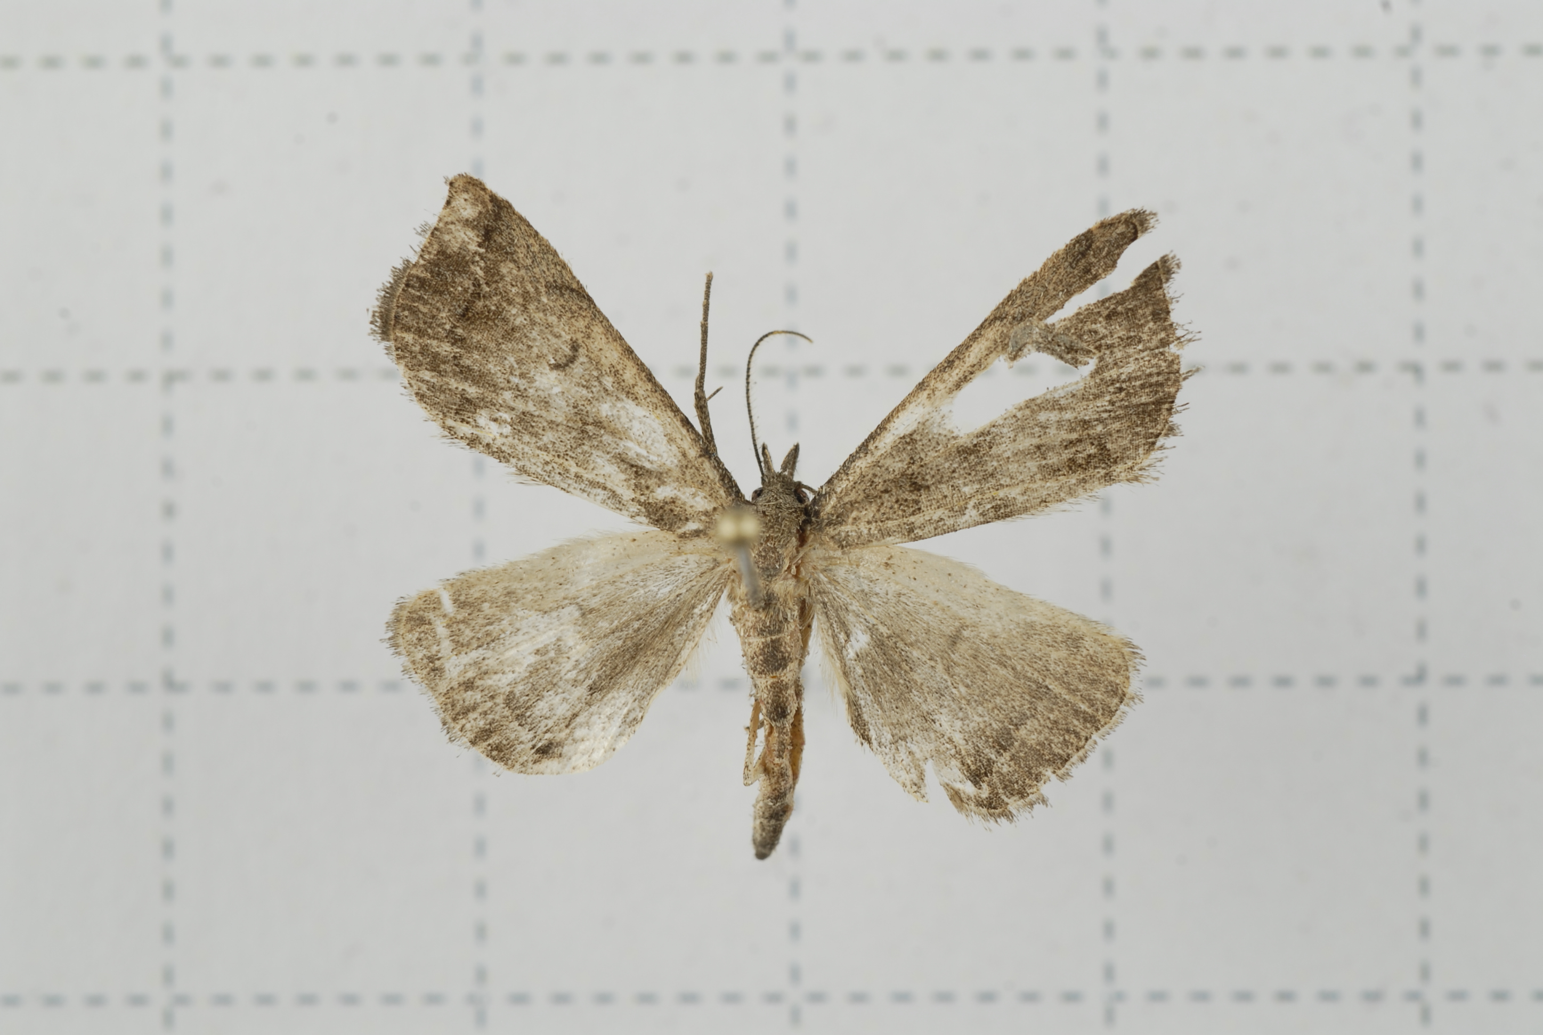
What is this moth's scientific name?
Herminia undulata
